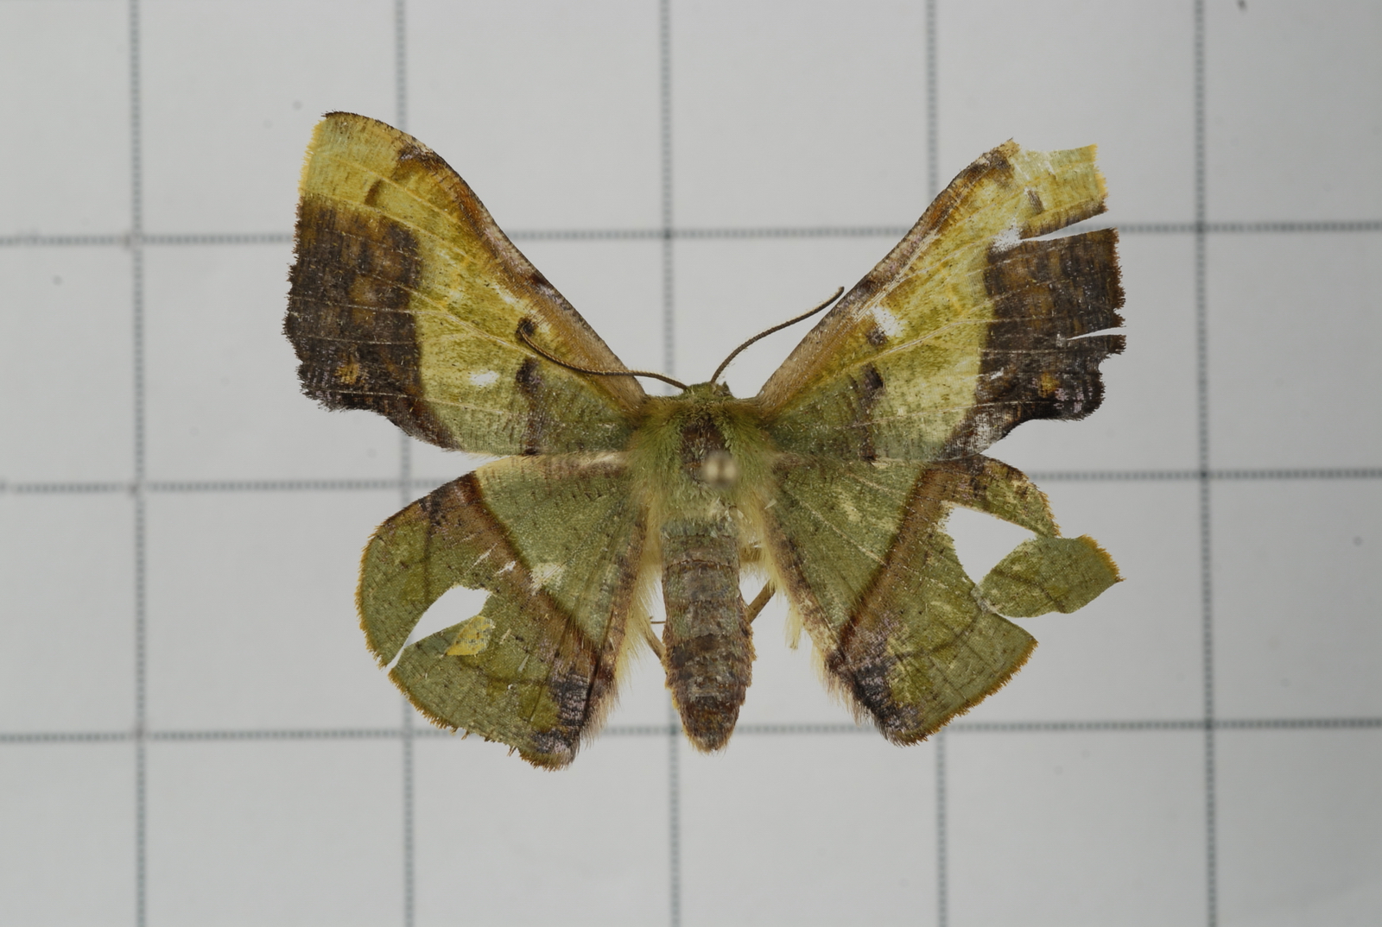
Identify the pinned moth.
Fascellina plagiata
